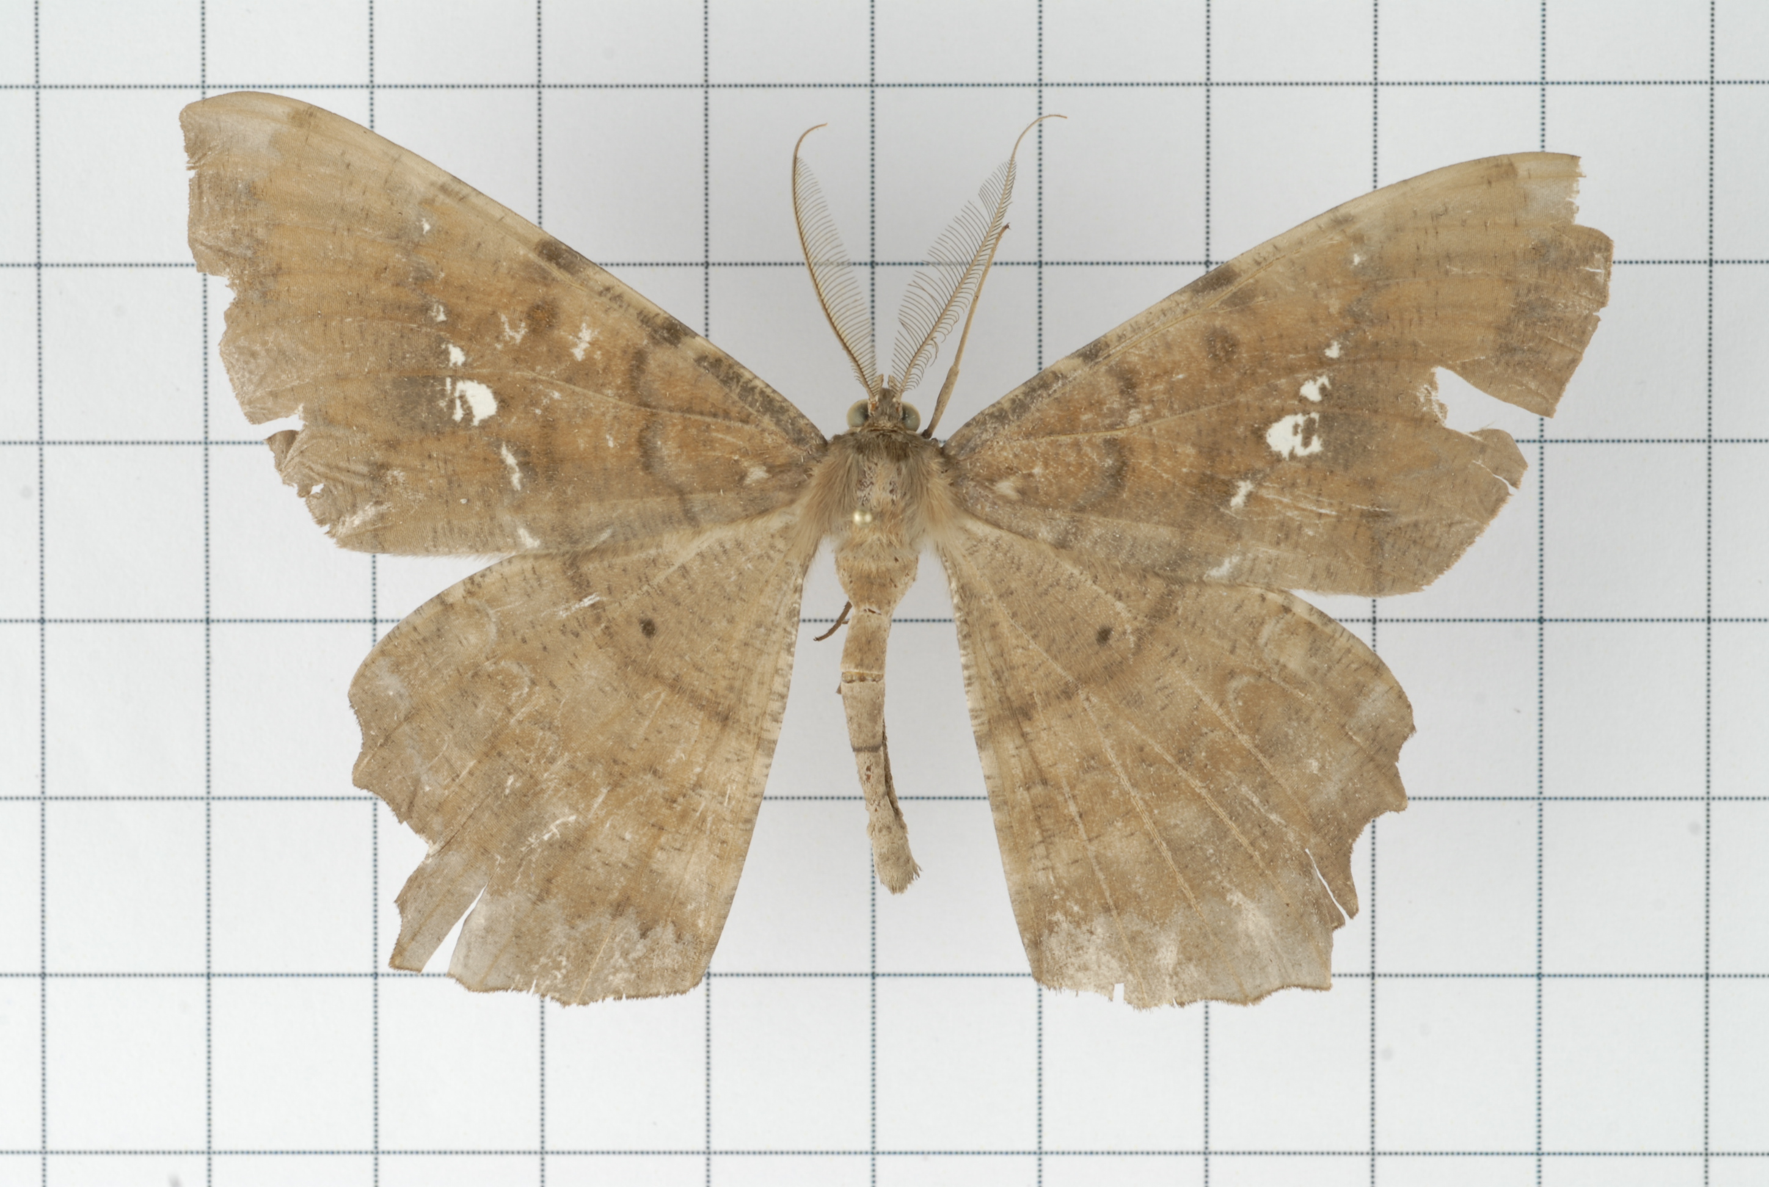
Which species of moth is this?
Amblychia angeronaria
